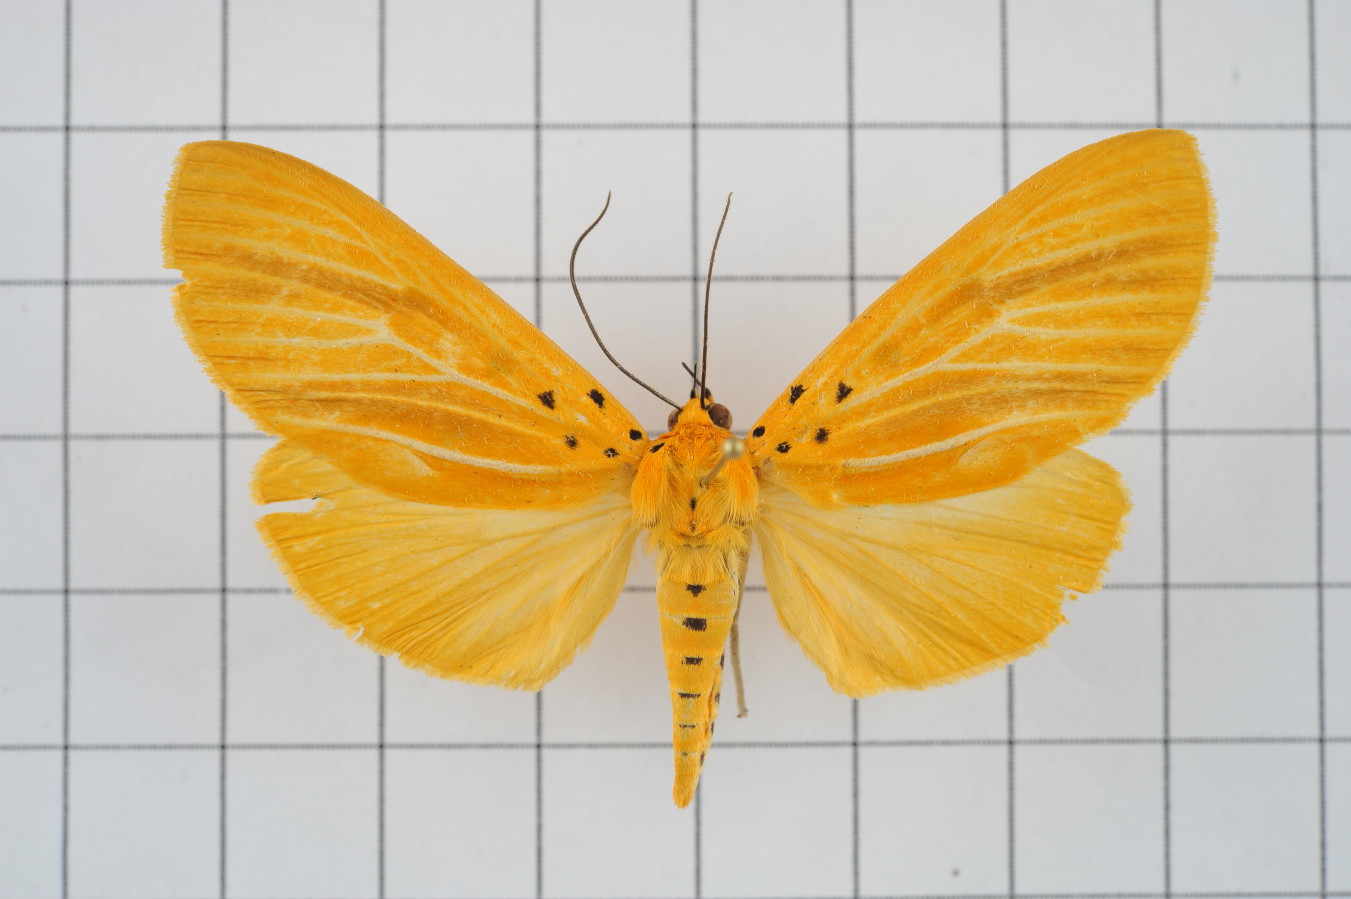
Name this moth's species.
Asota egens confinis
